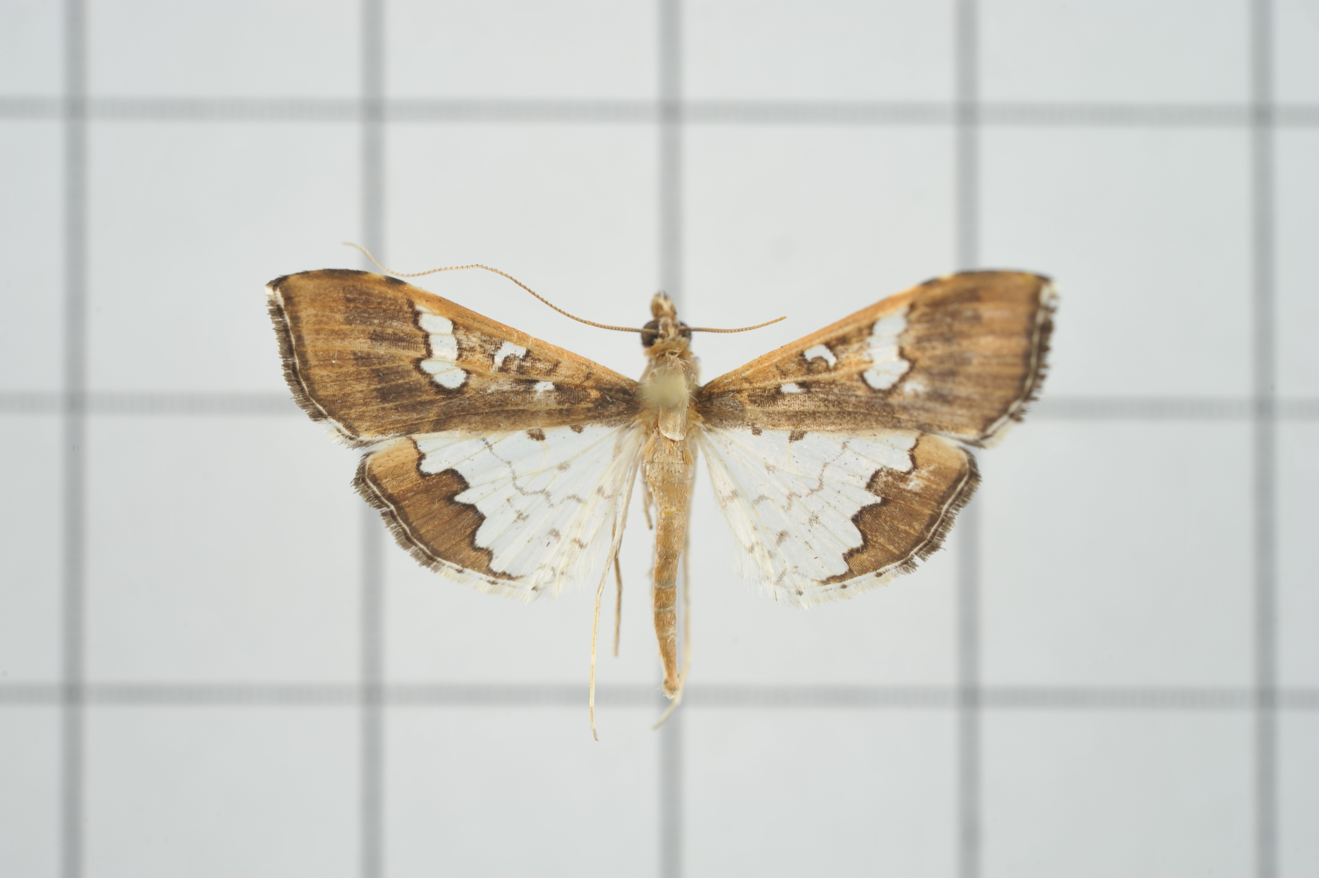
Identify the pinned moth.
Maruca vitrata
